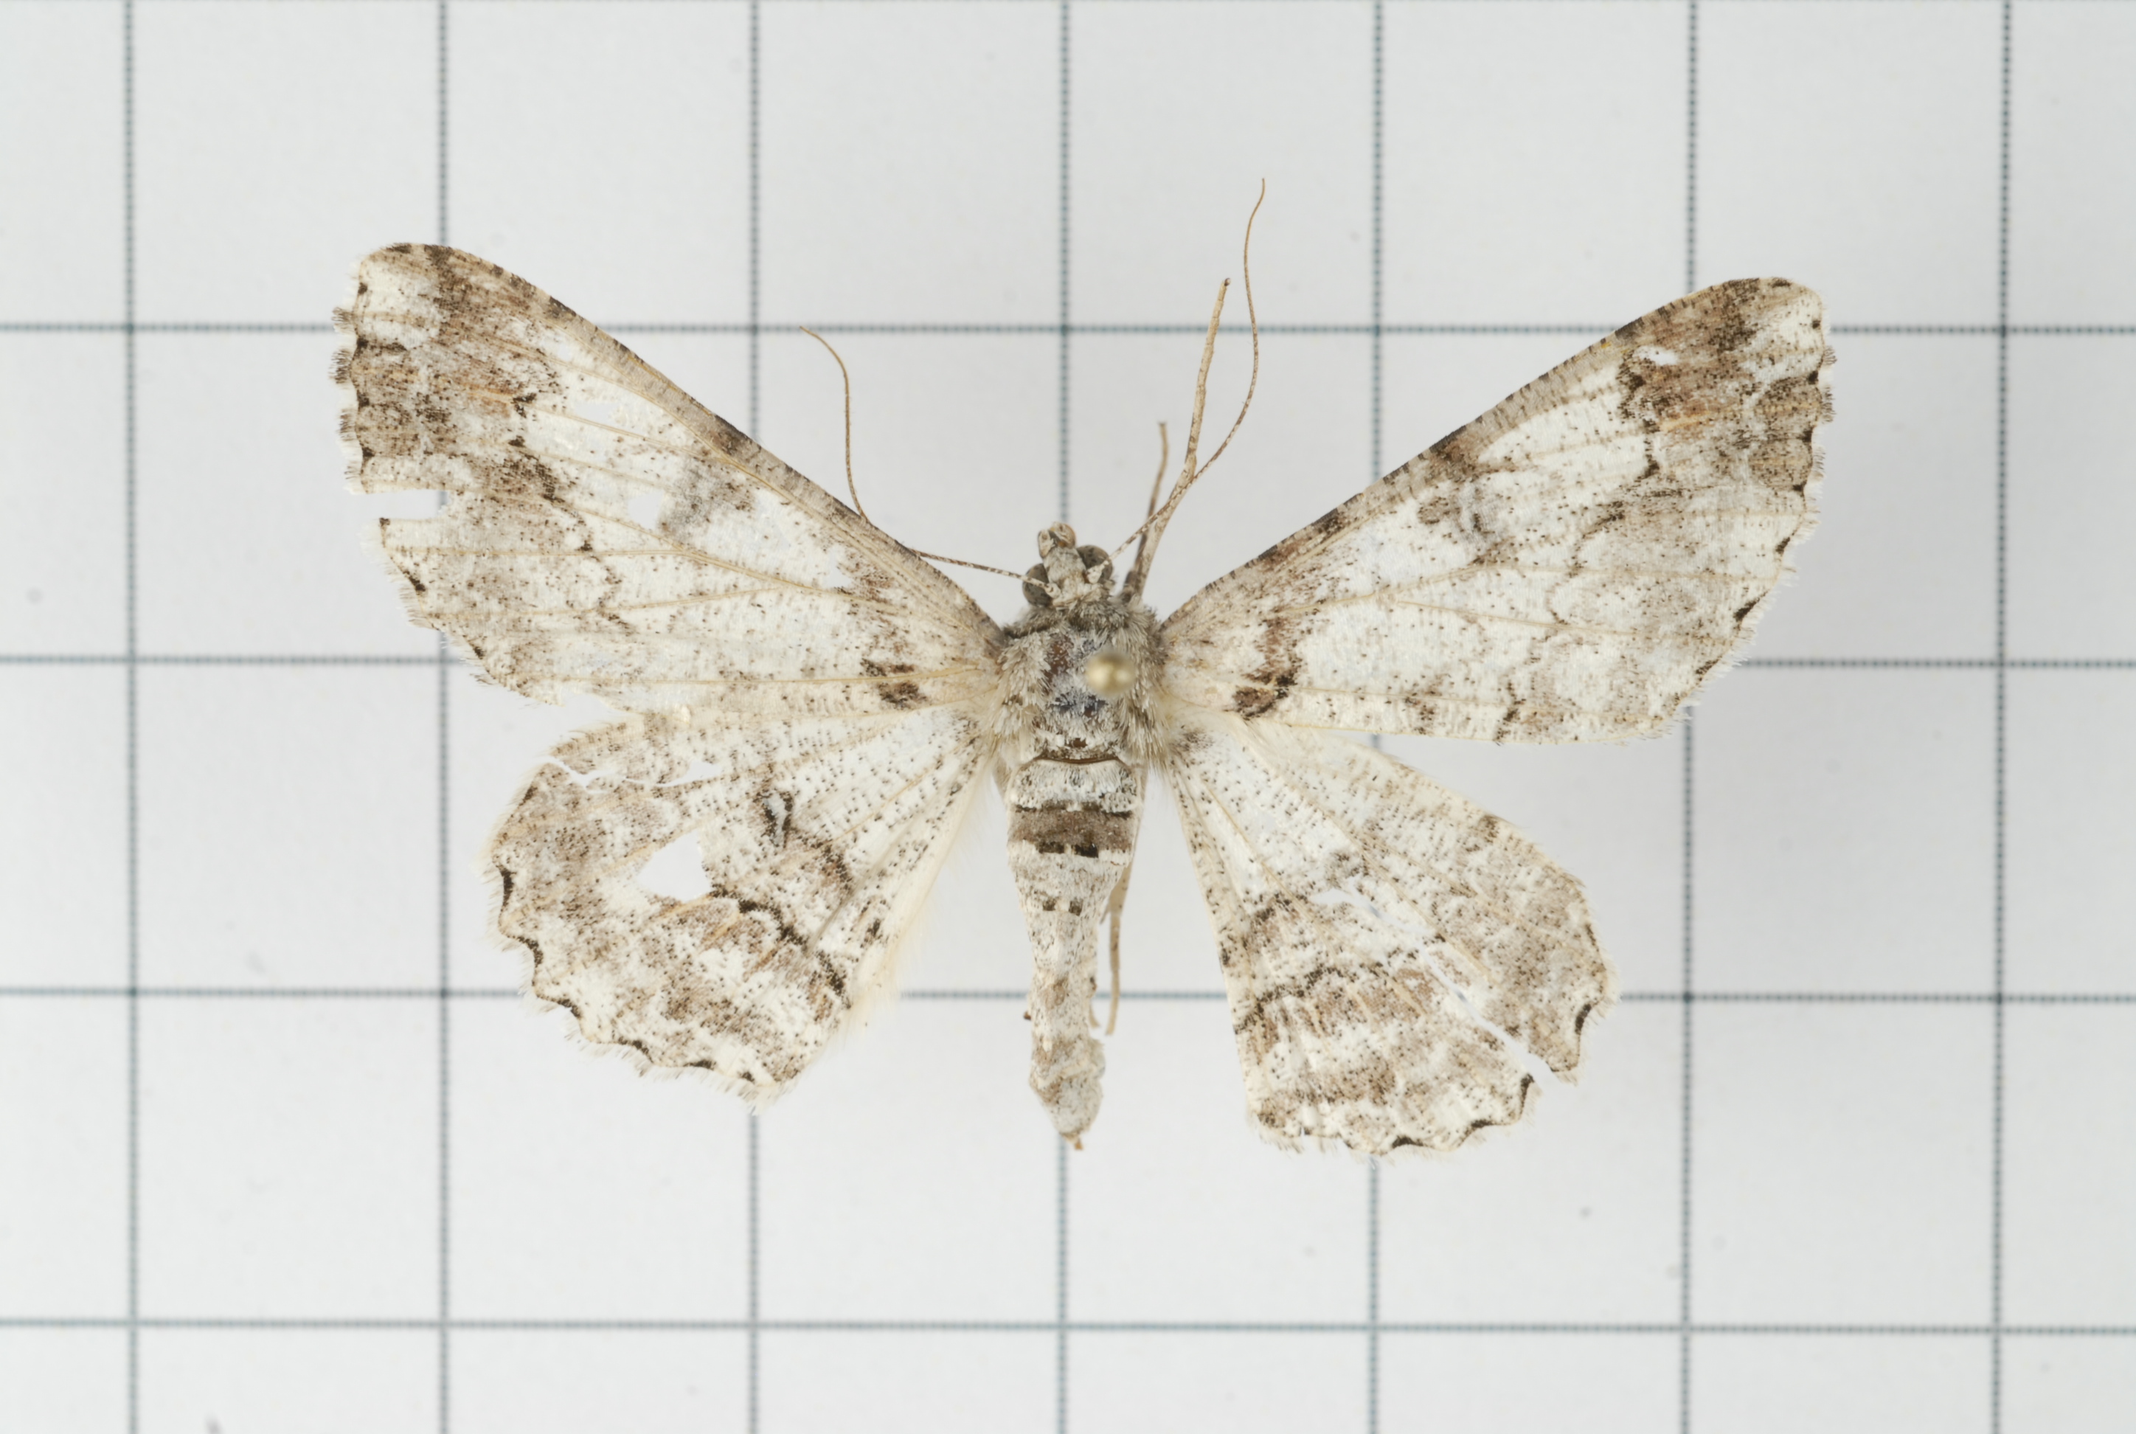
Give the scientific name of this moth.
Cleora fraterna
